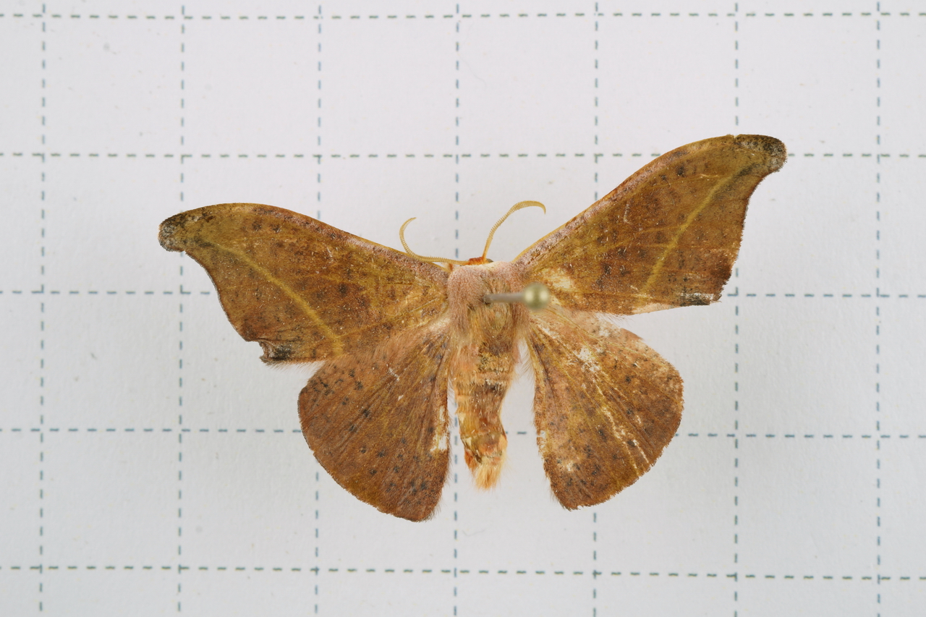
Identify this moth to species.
Oreta extensa
